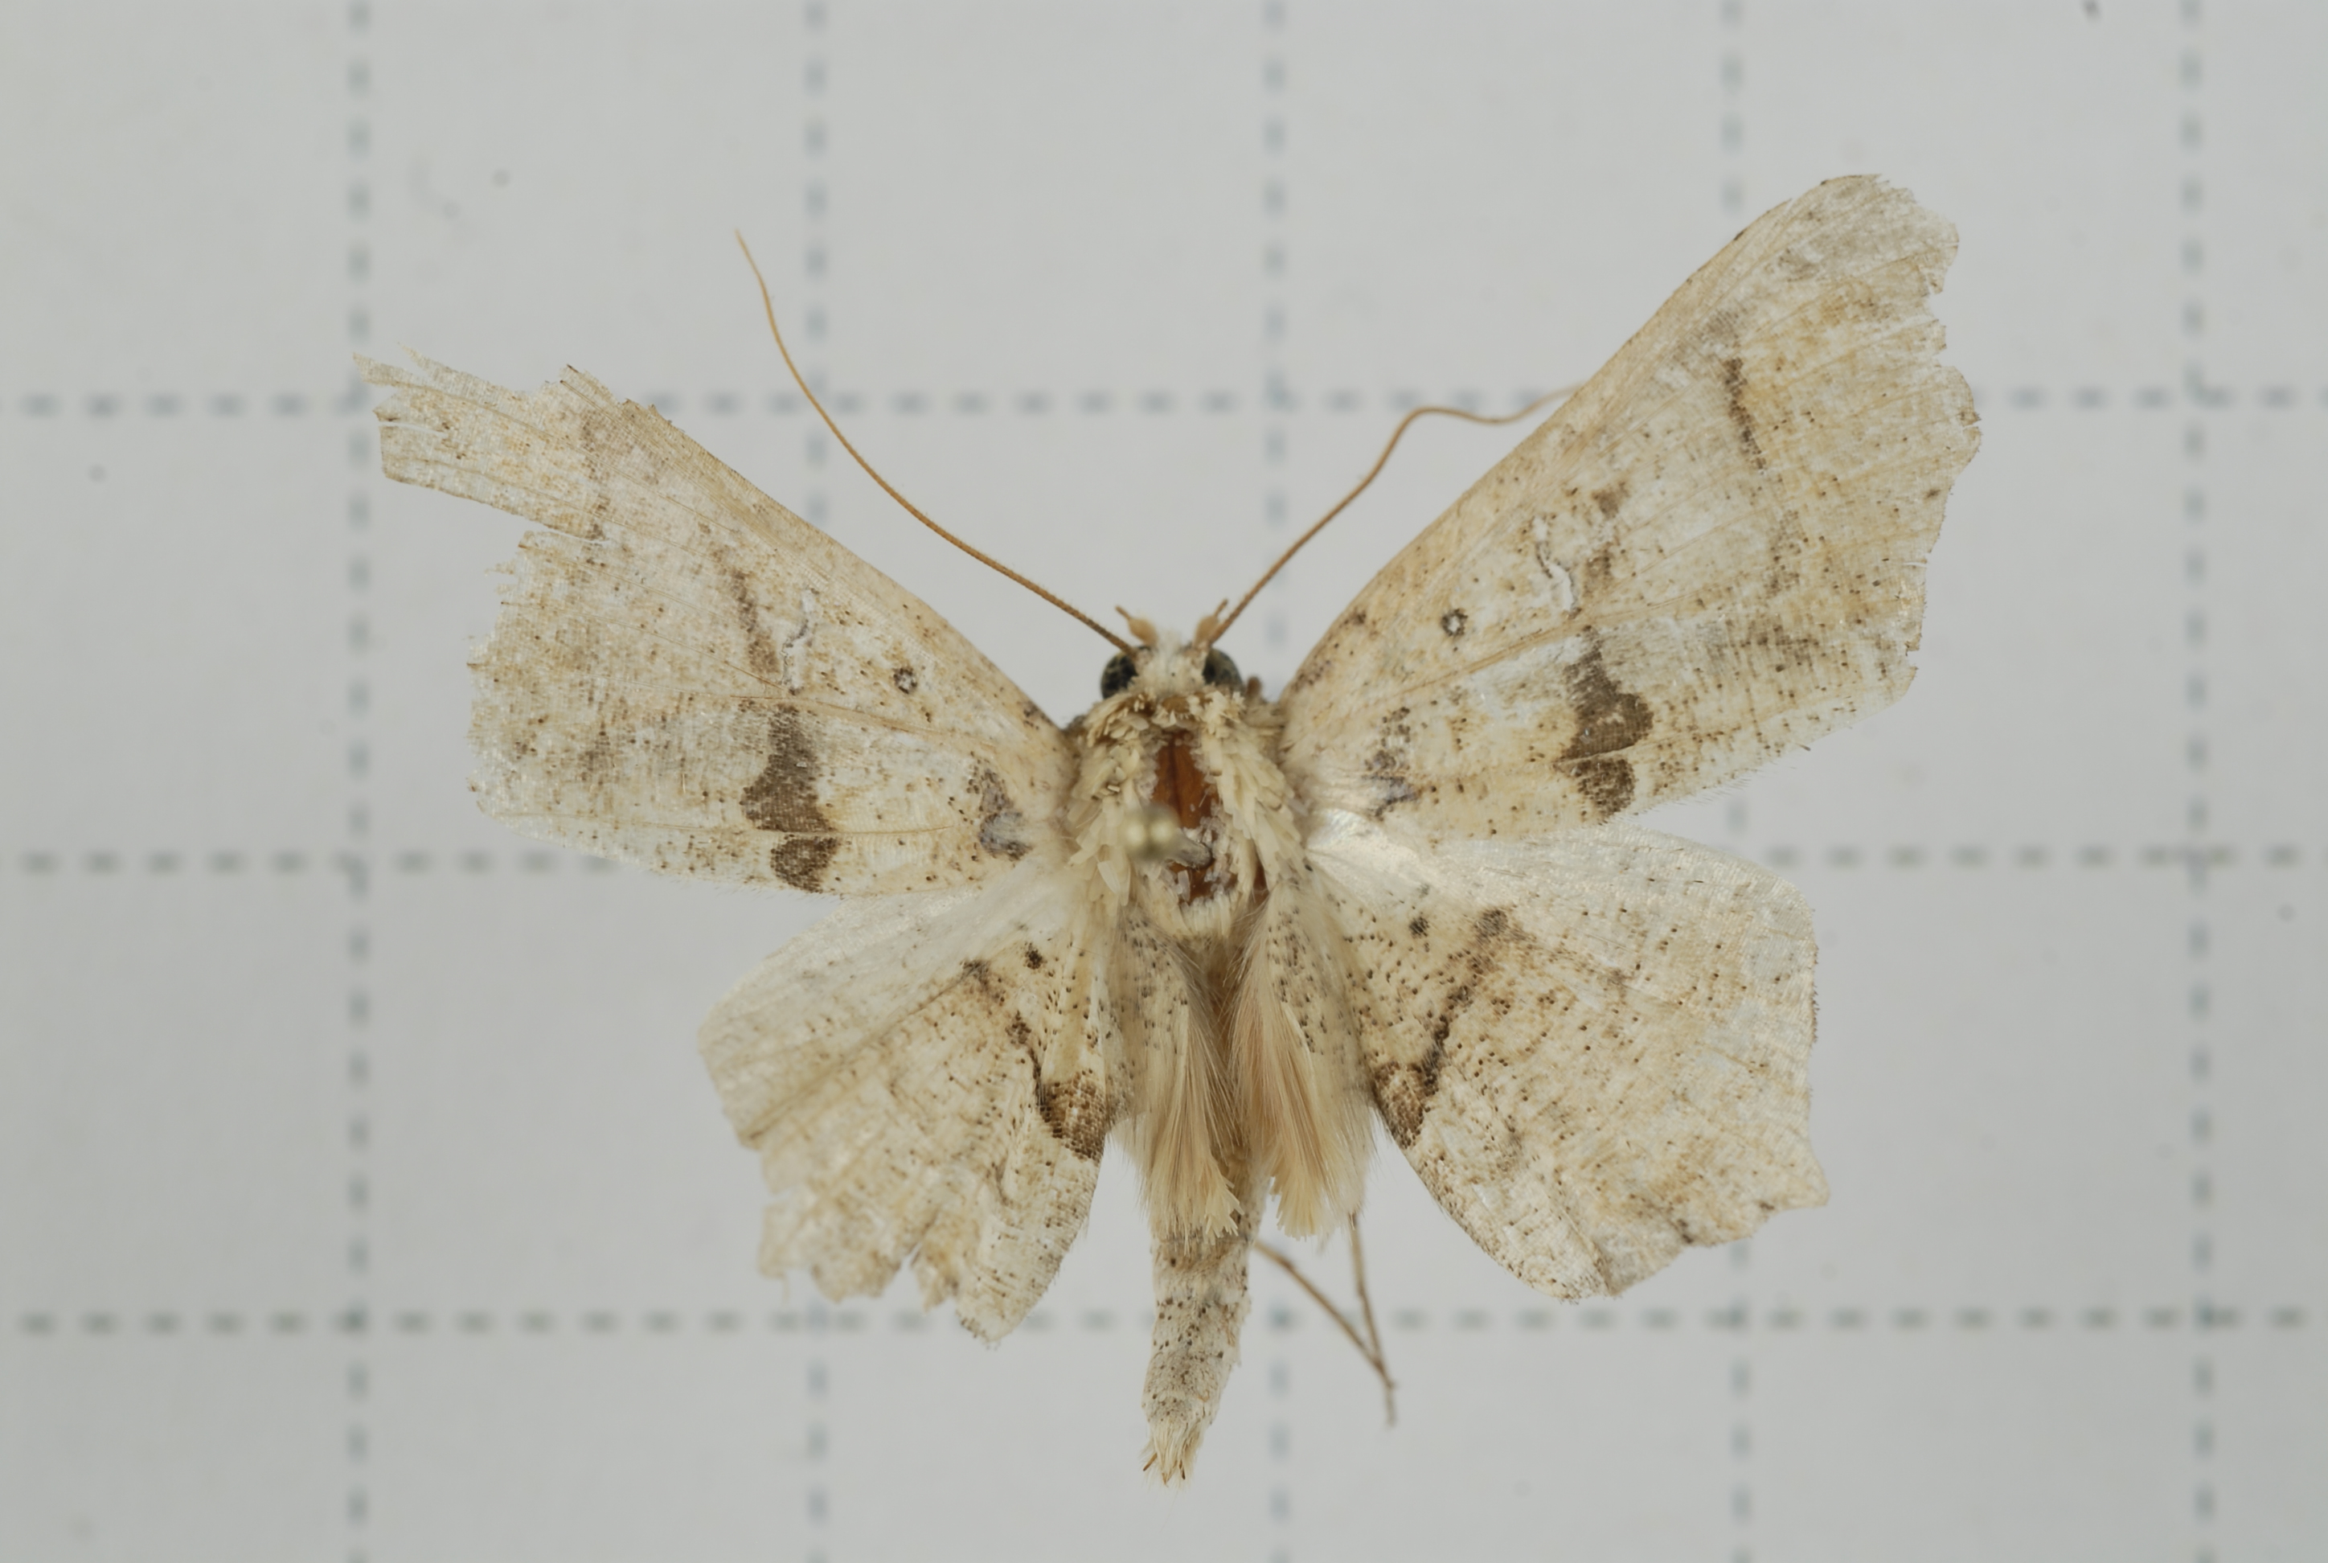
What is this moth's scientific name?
Semiothisops macariata
